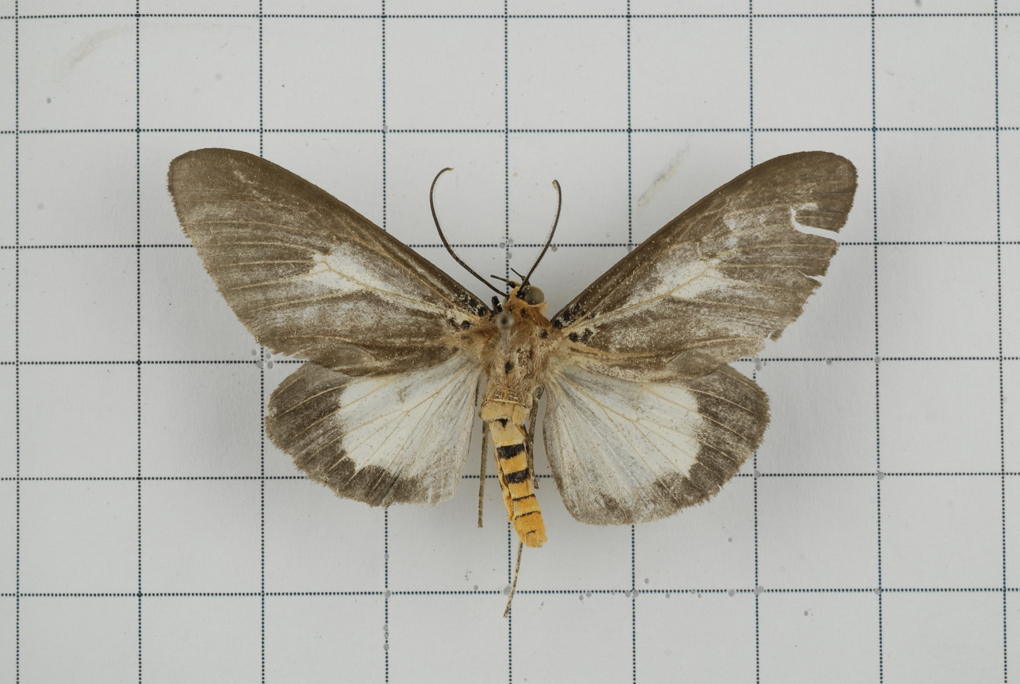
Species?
Asota heliconia zebrina
